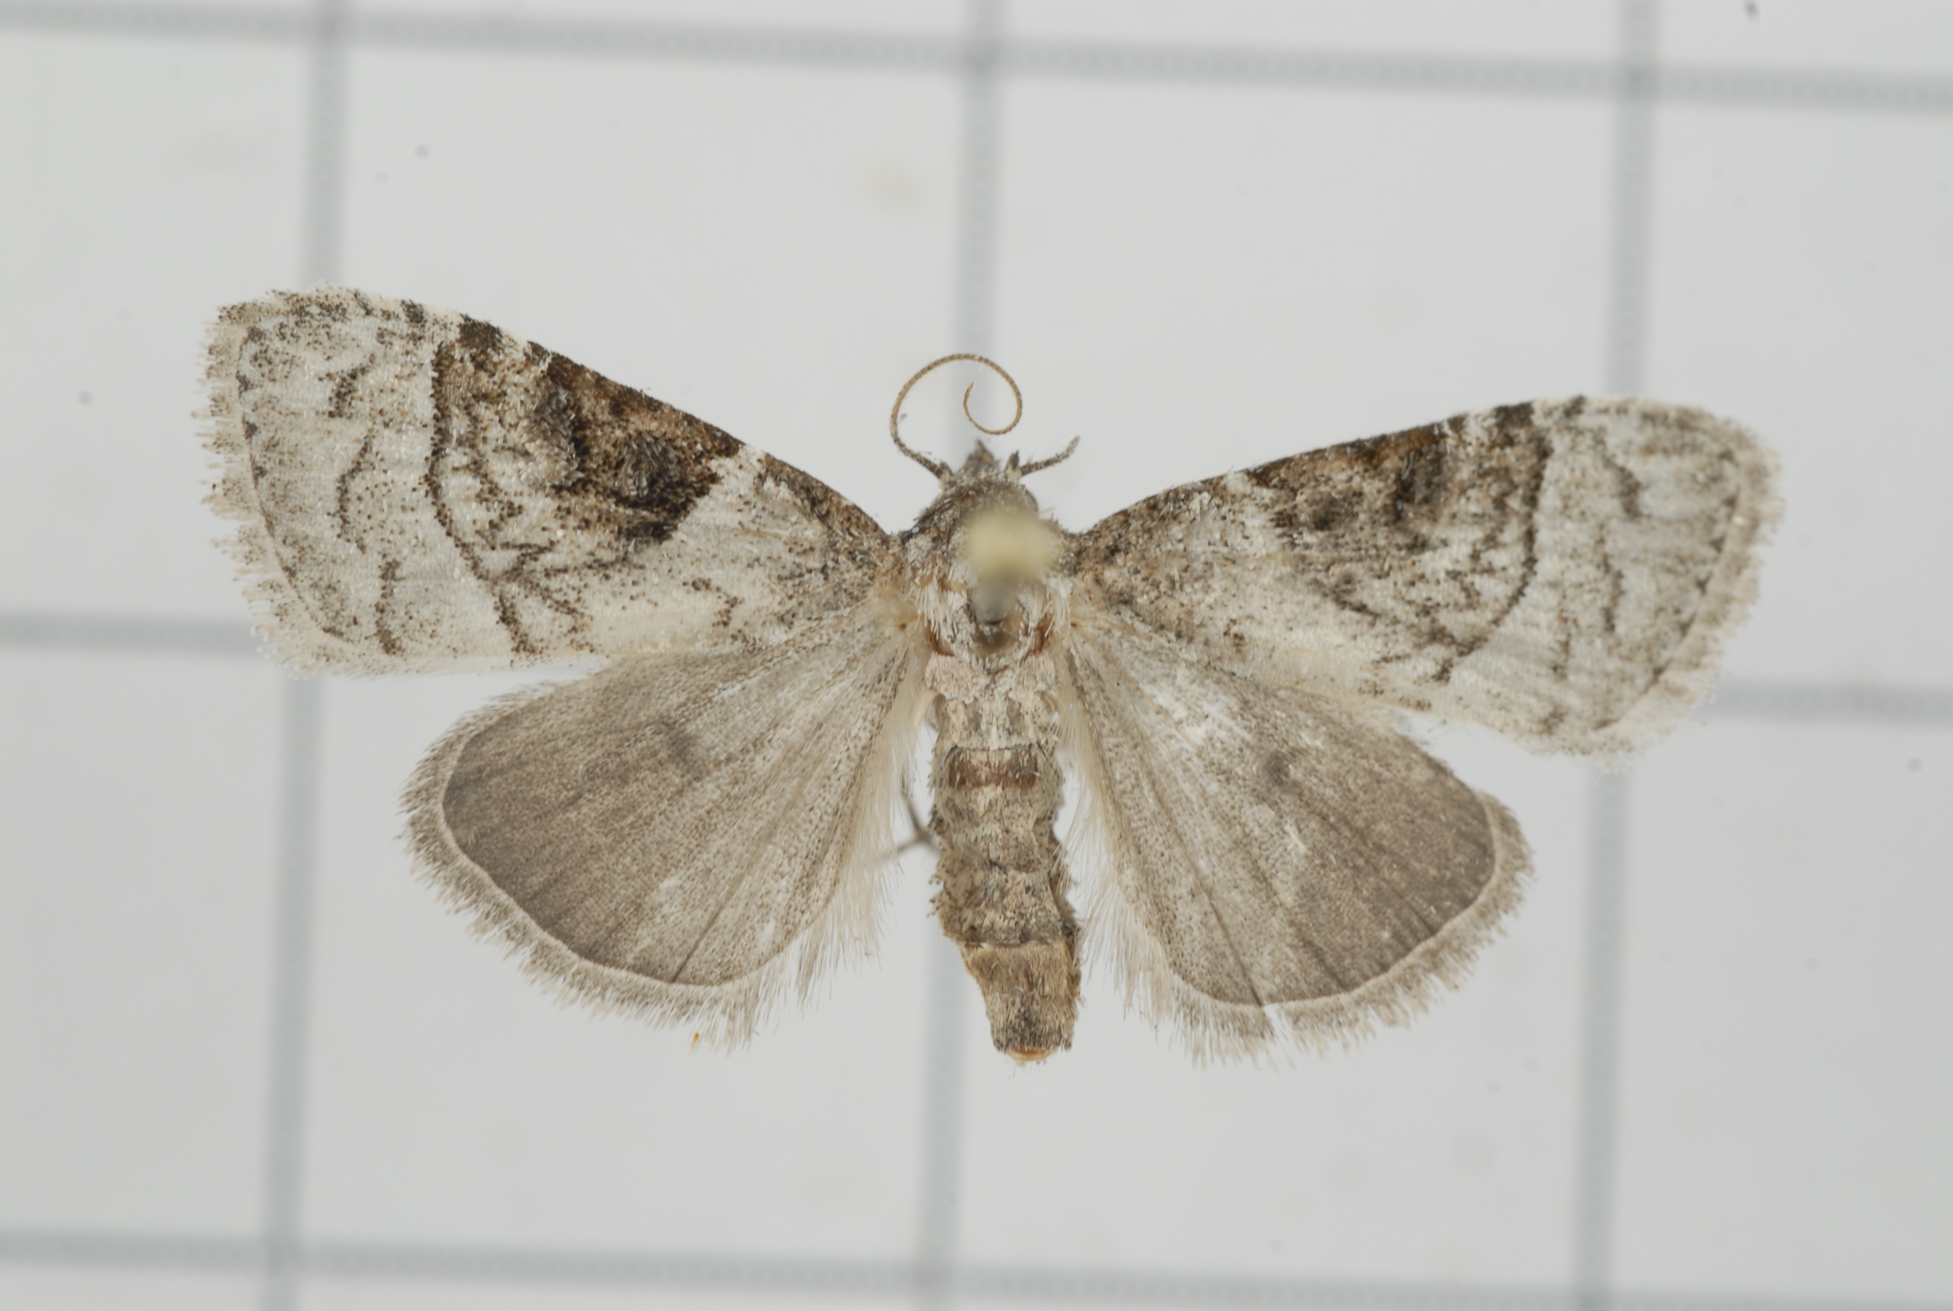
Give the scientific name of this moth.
Meganola triangulalis
